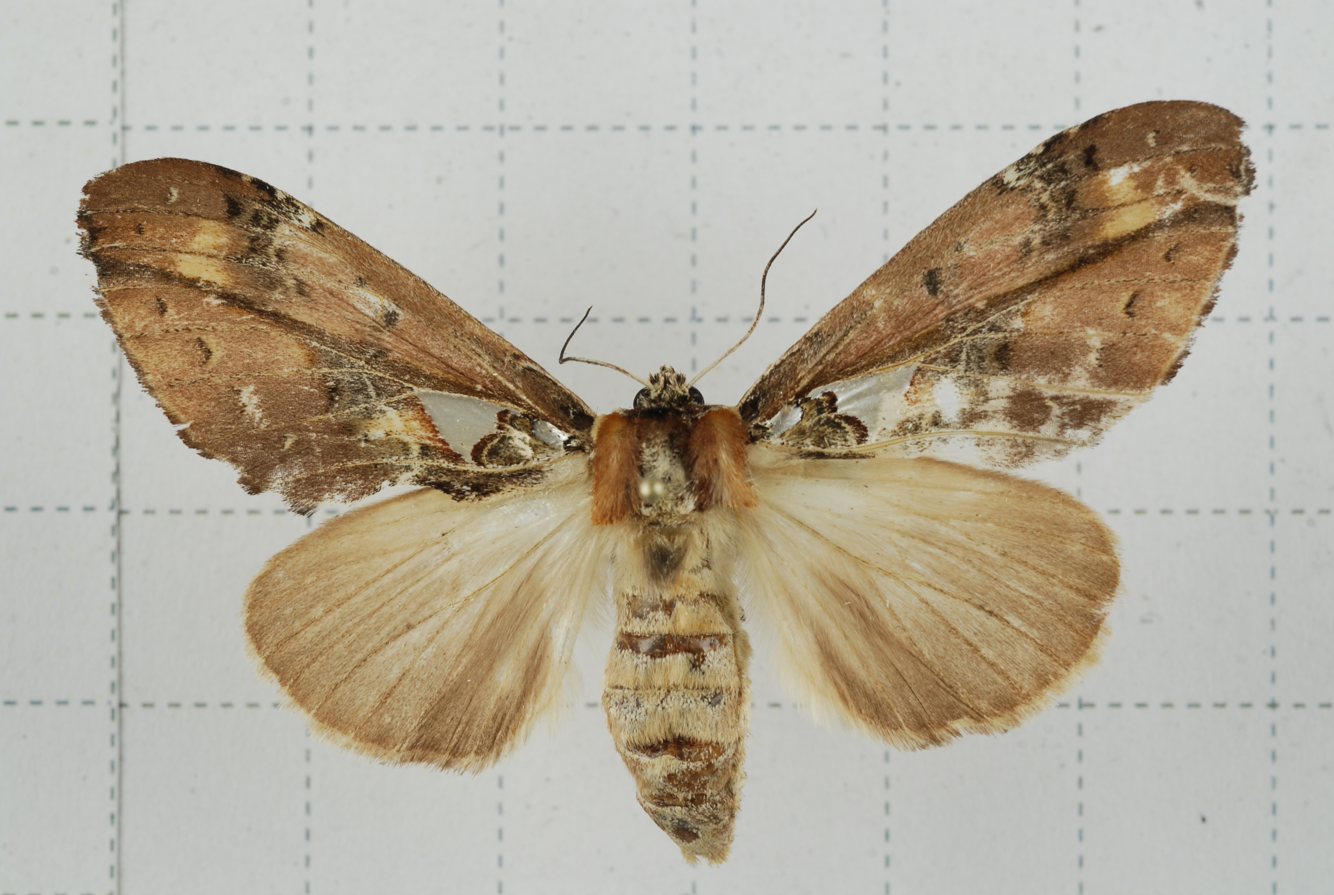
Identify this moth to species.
Ginshachia elongata
